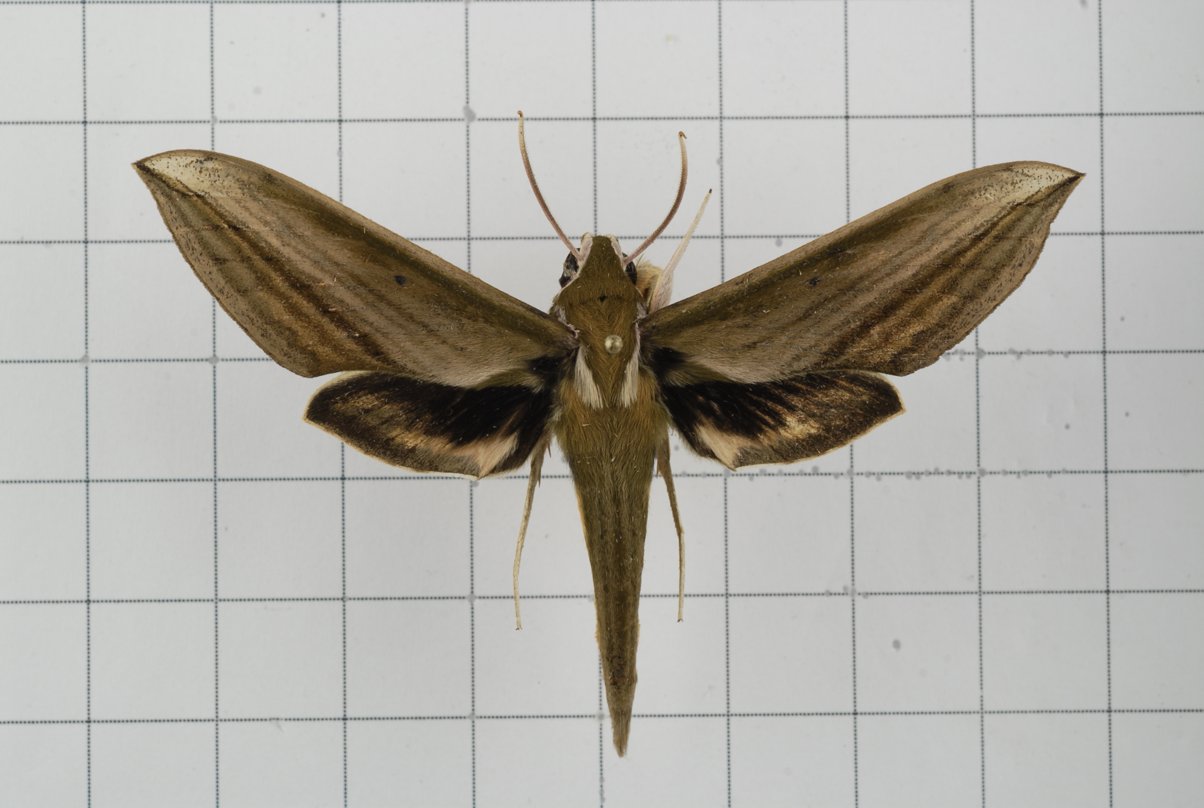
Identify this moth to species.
Cechetra minor
